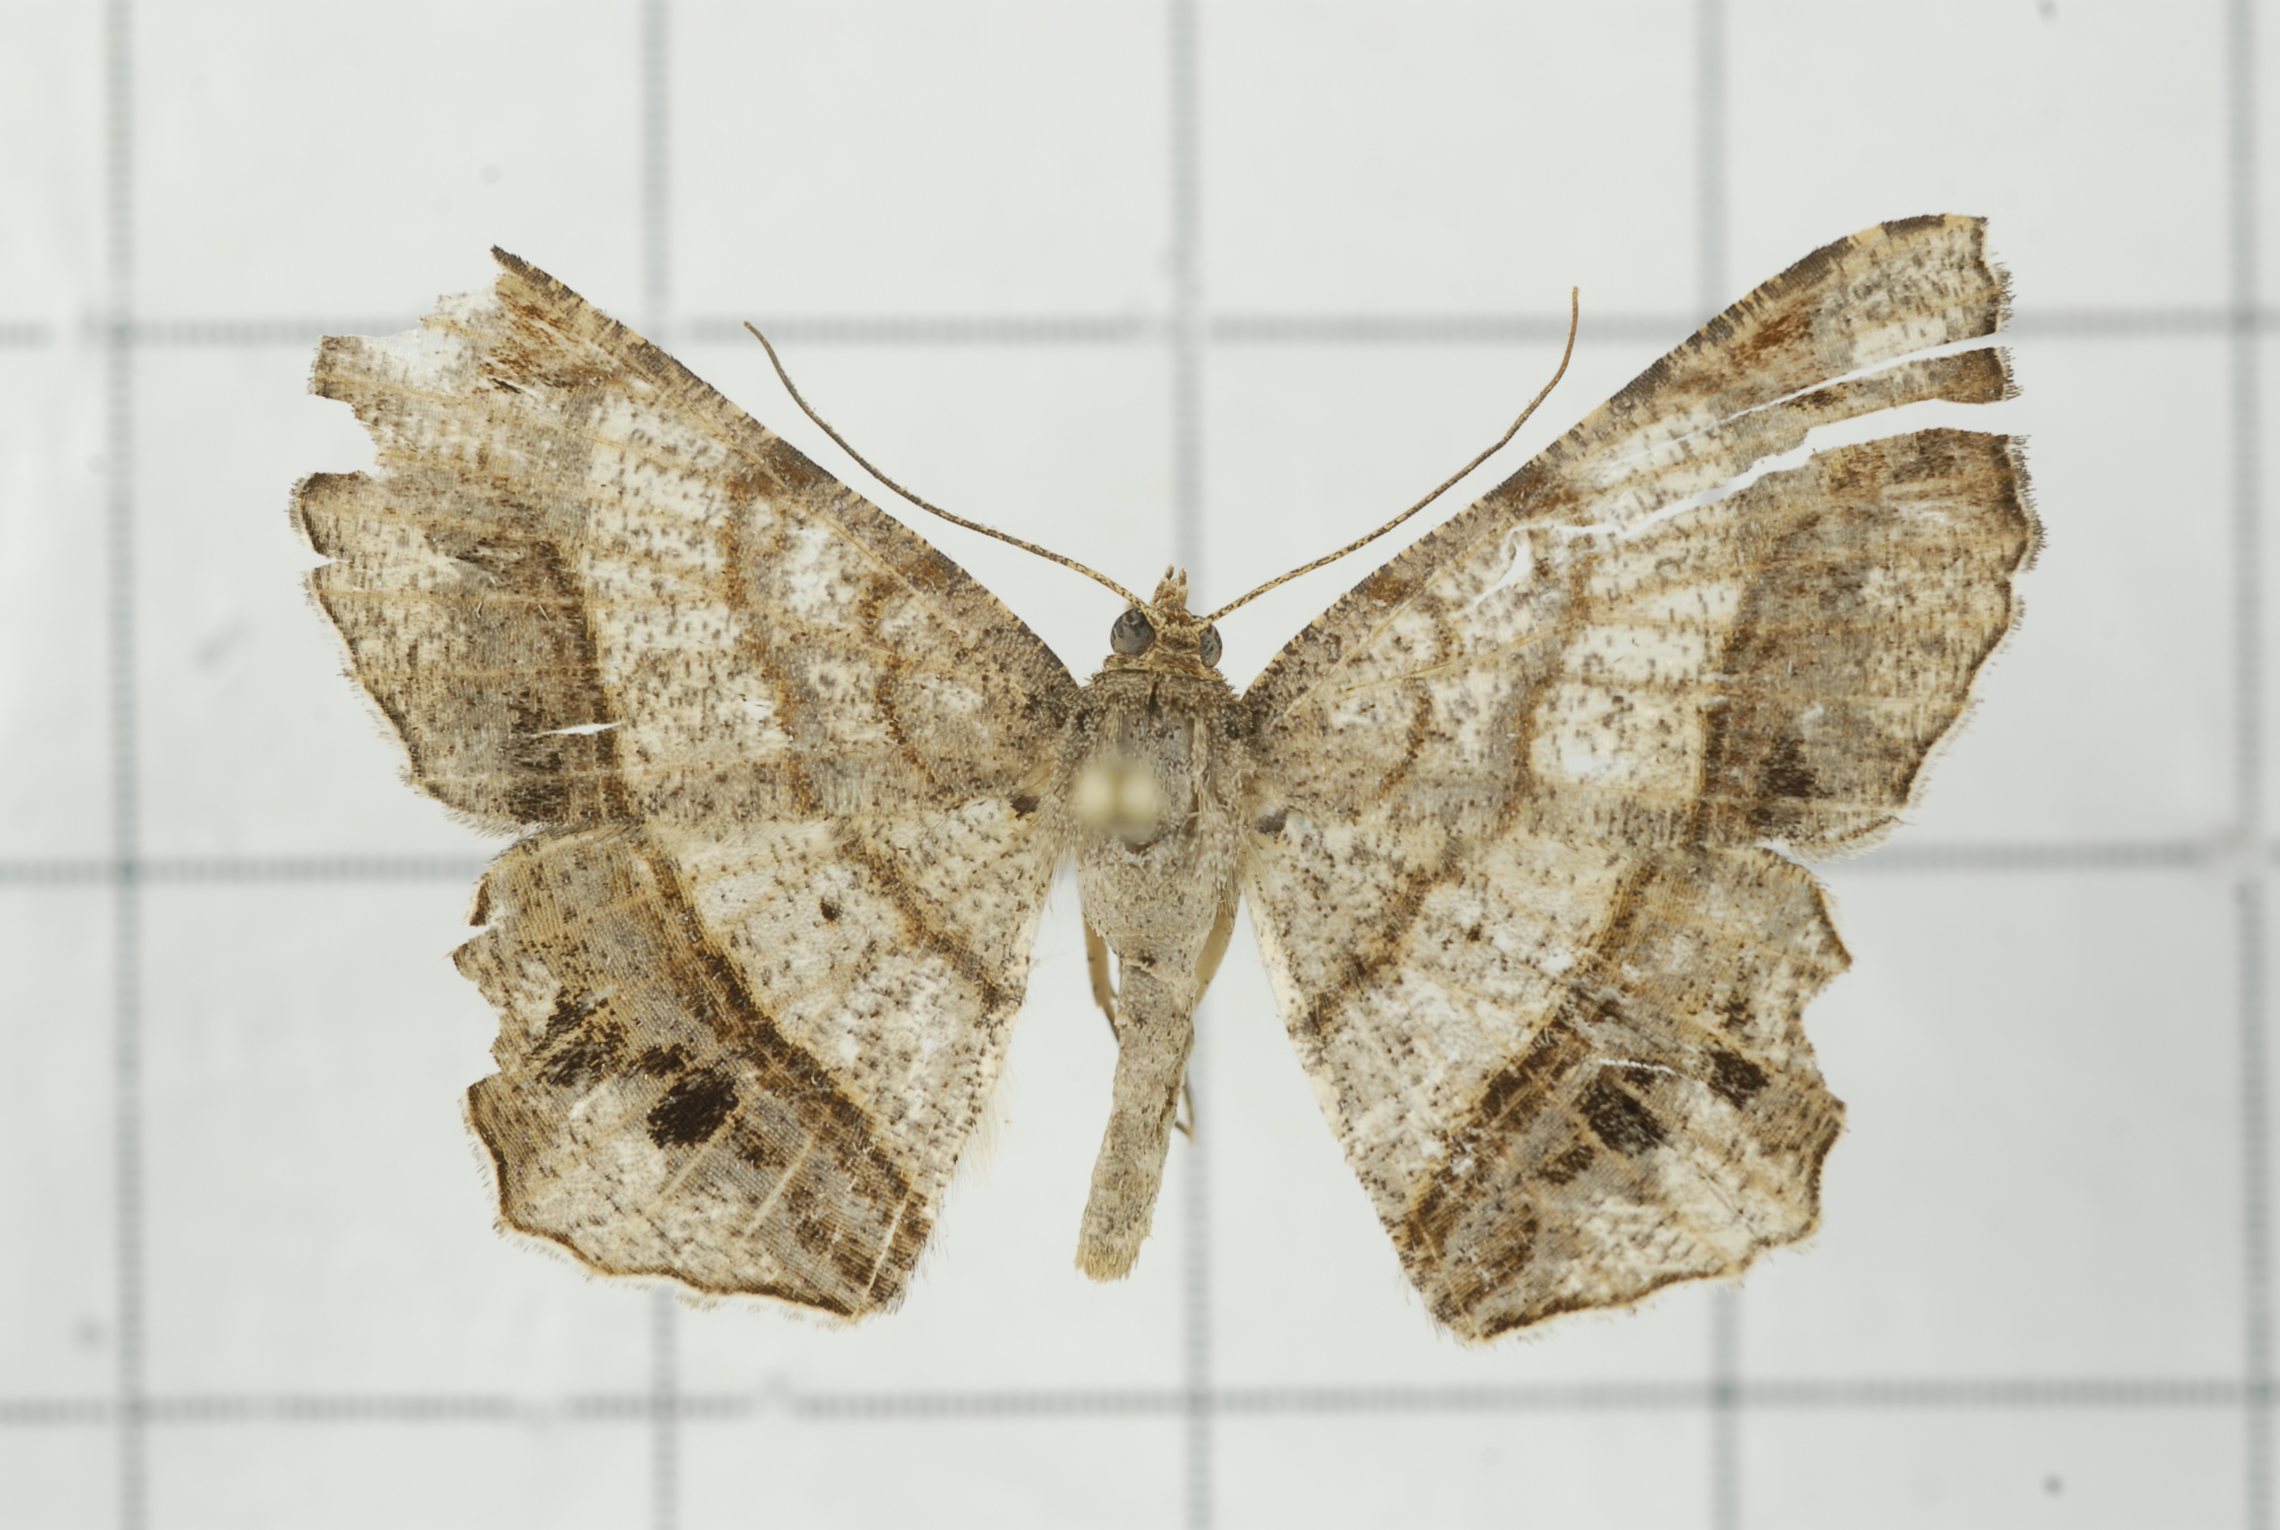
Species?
Chiasmia intermediaria
